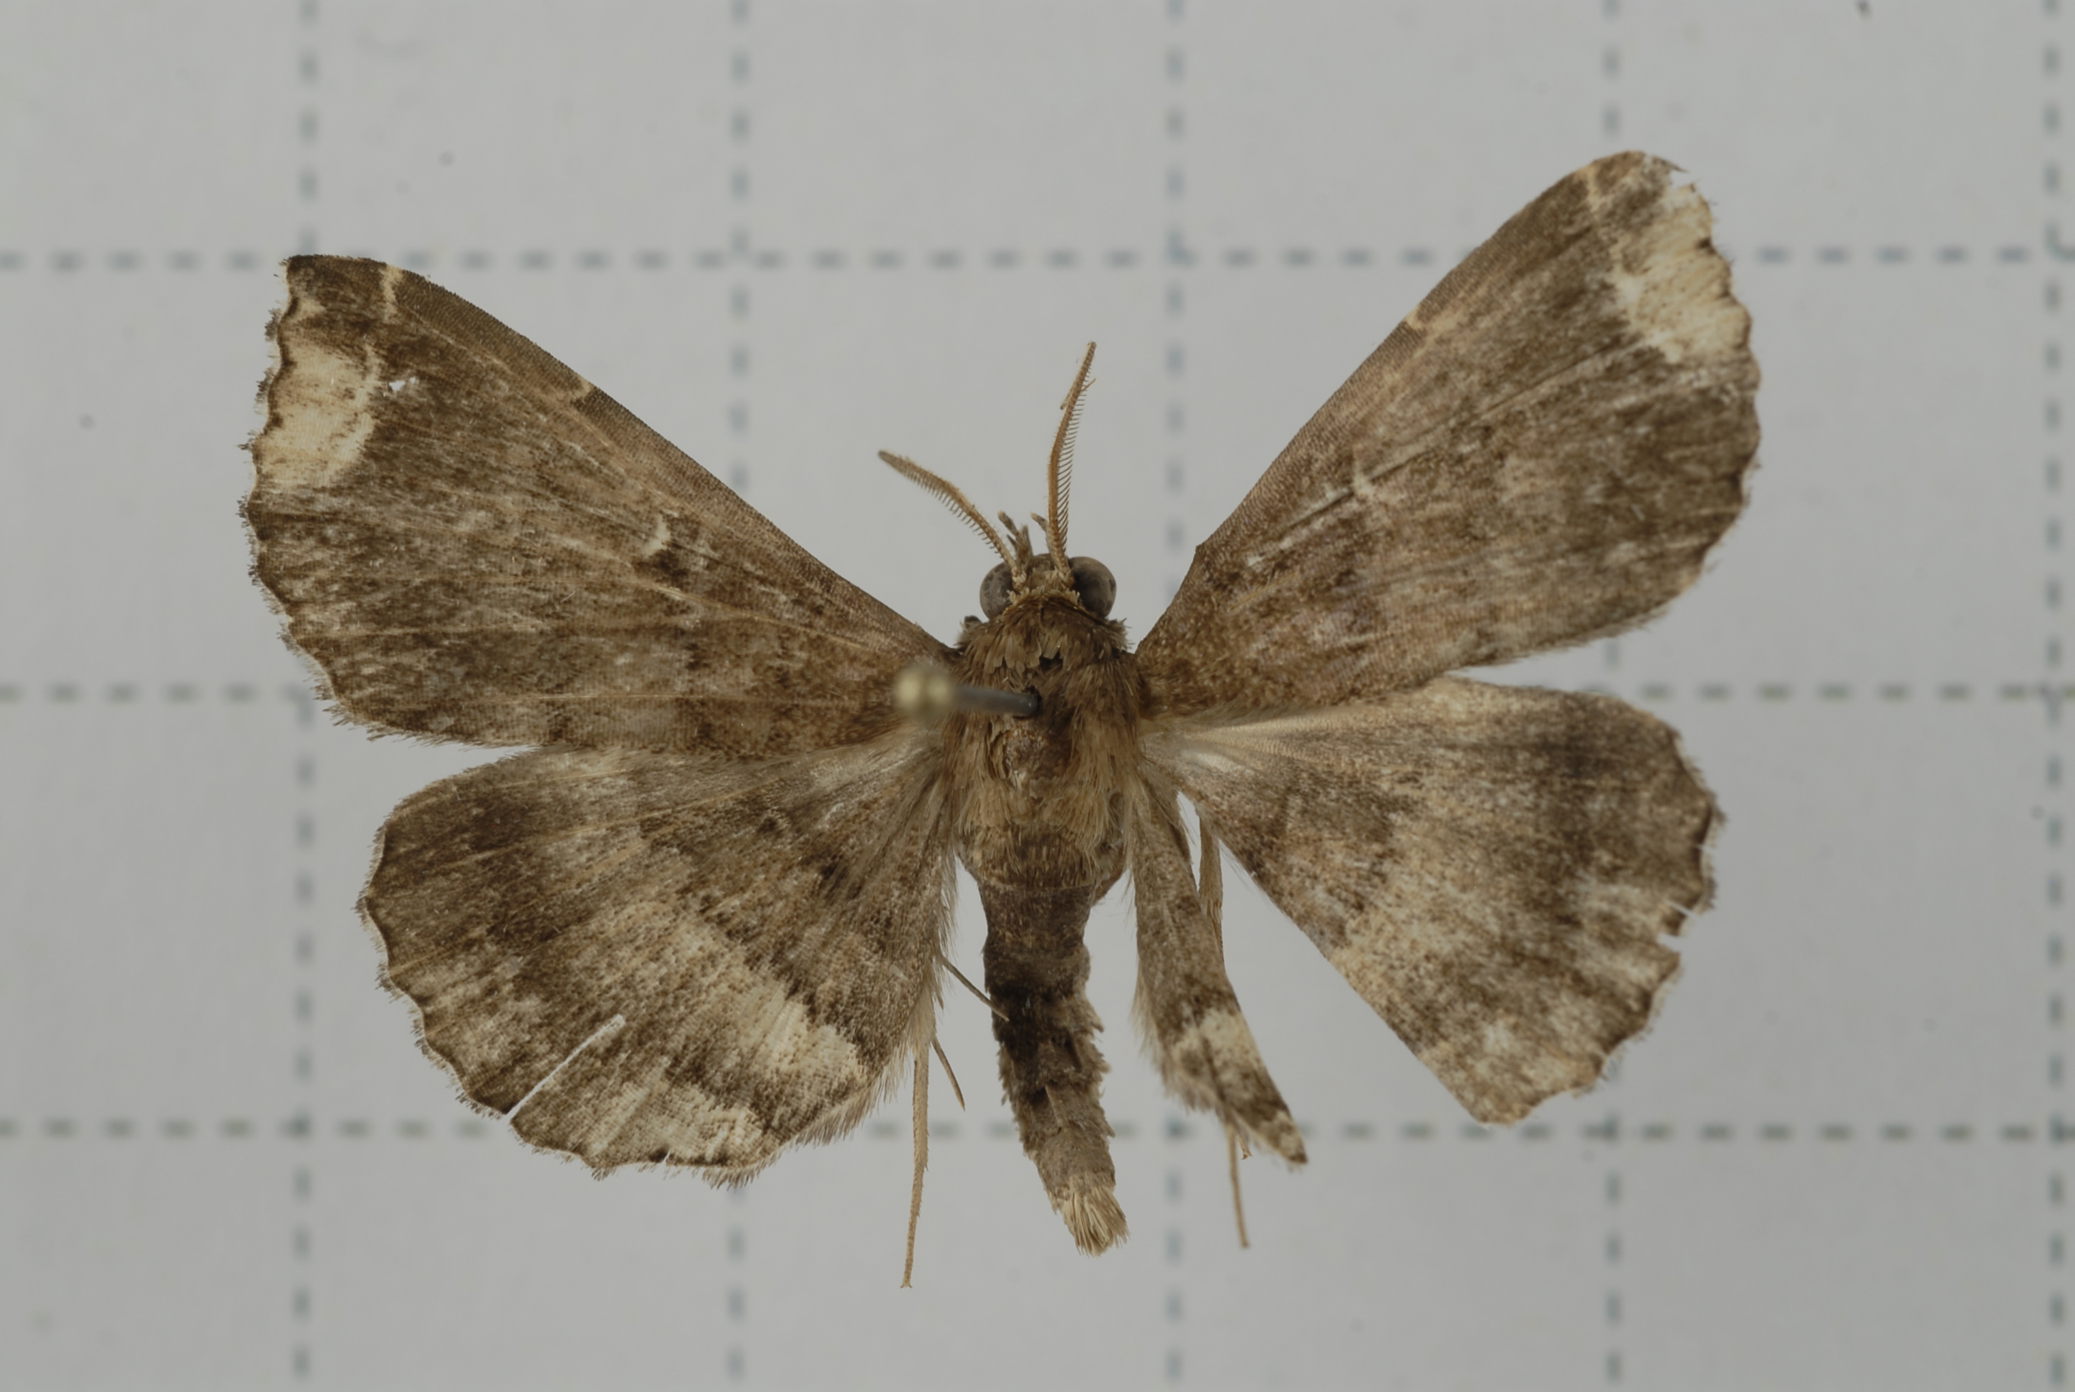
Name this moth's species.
Adrapsa quadrilinealis
